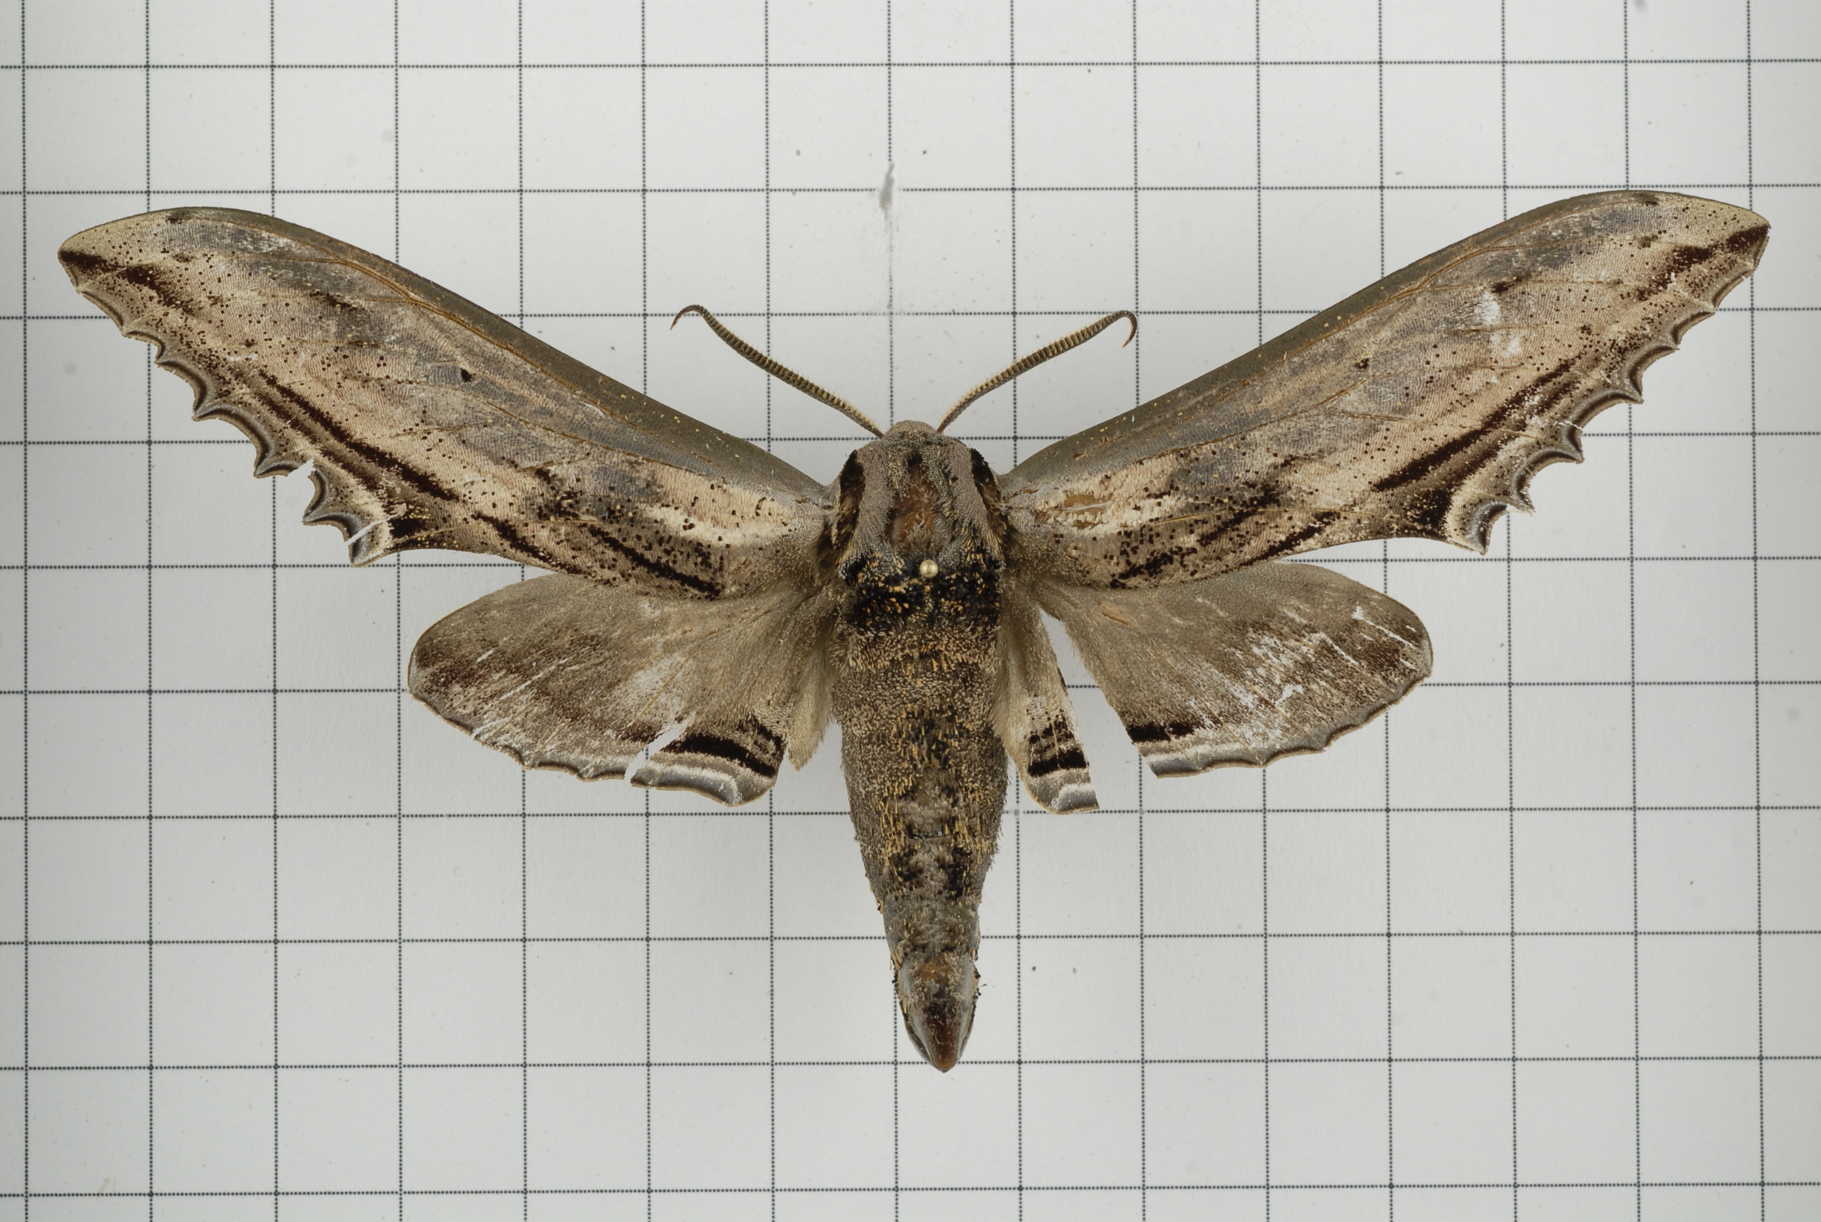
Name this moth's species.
Langia zenzeroides formosana
